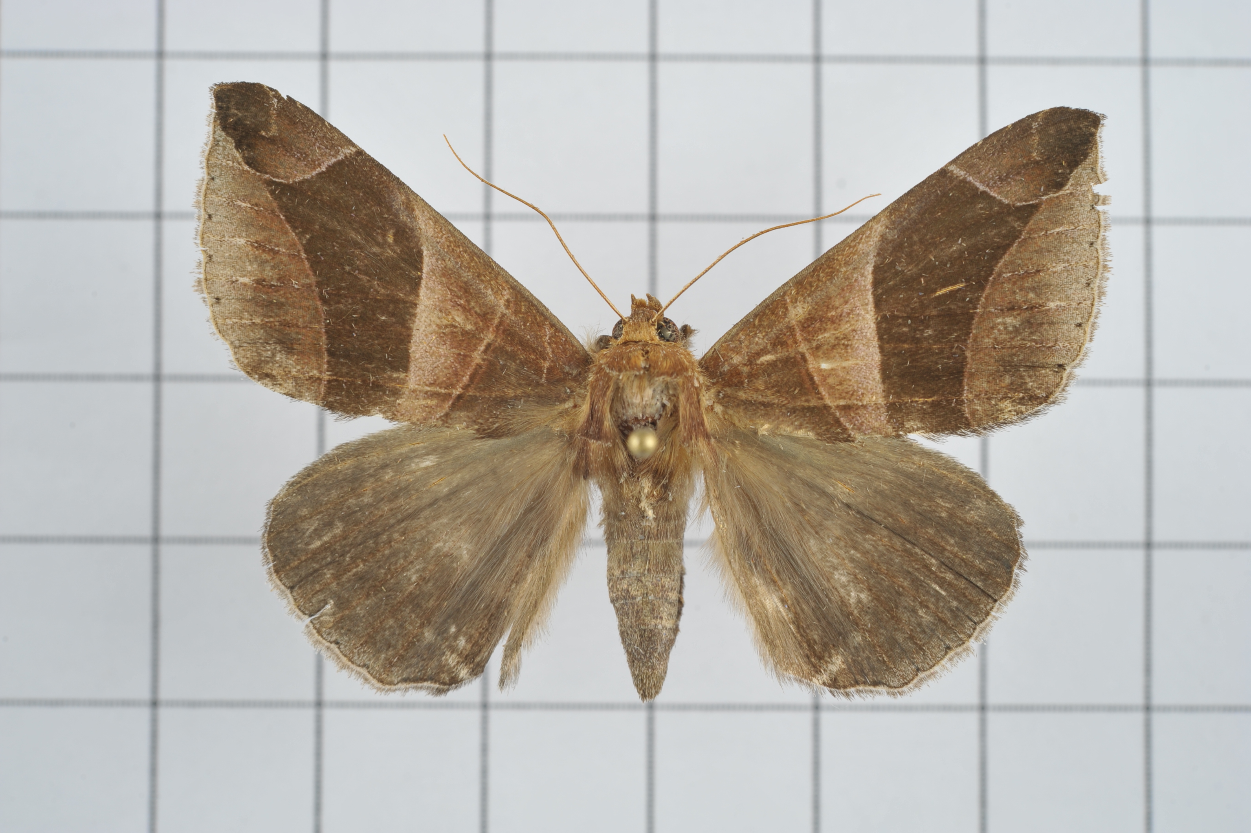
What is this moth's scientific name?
Bastilla acuta acuta
